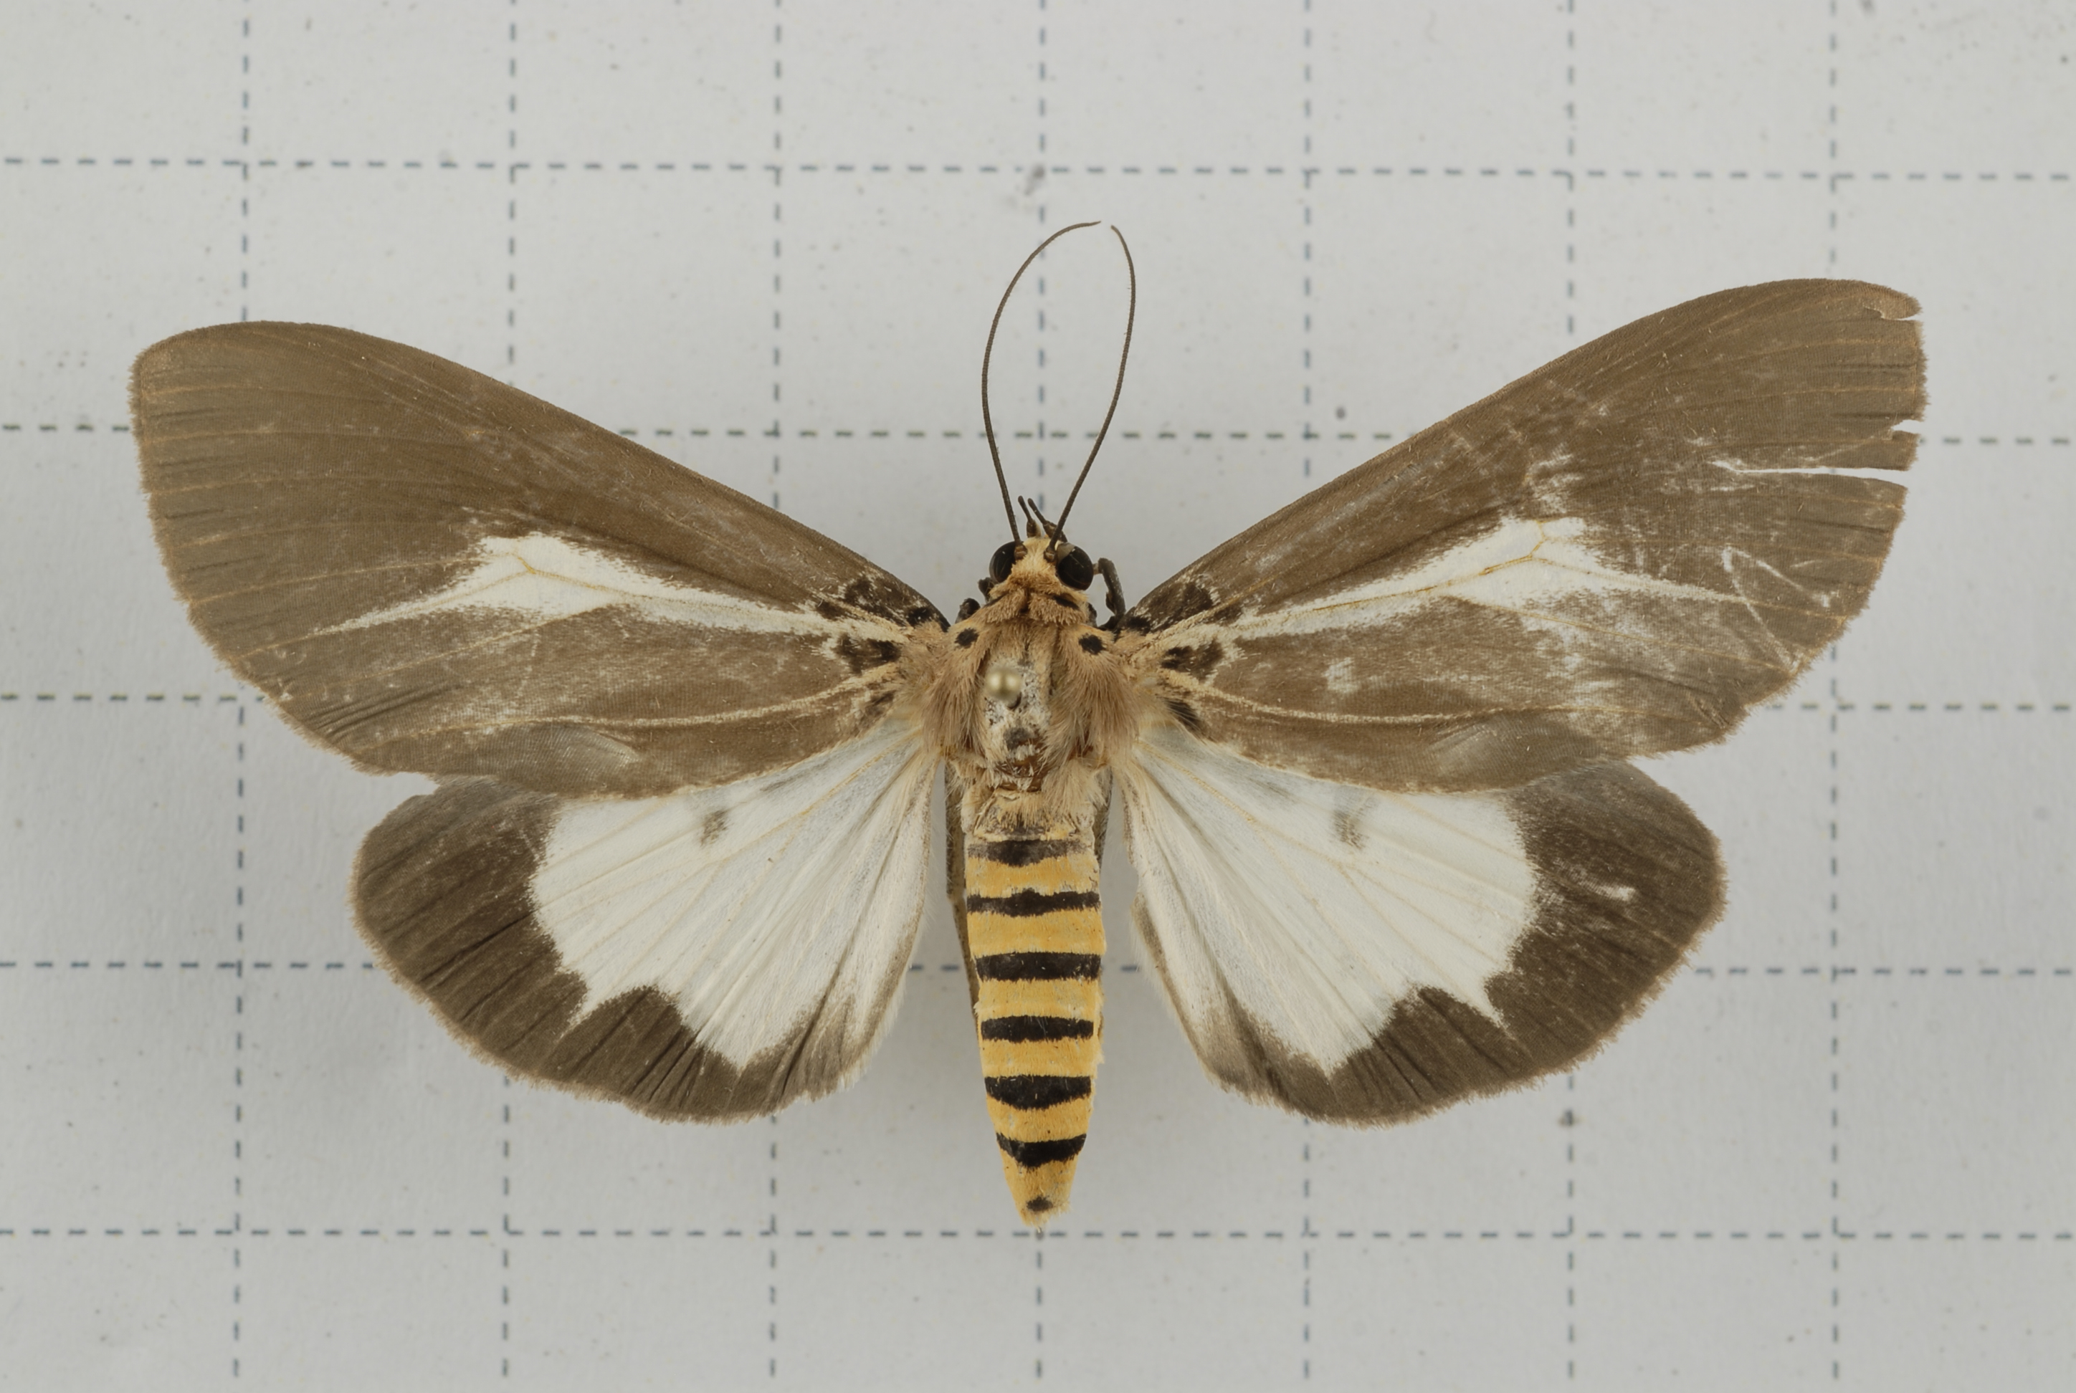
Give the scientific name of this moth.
Asota heliconia zebrina
